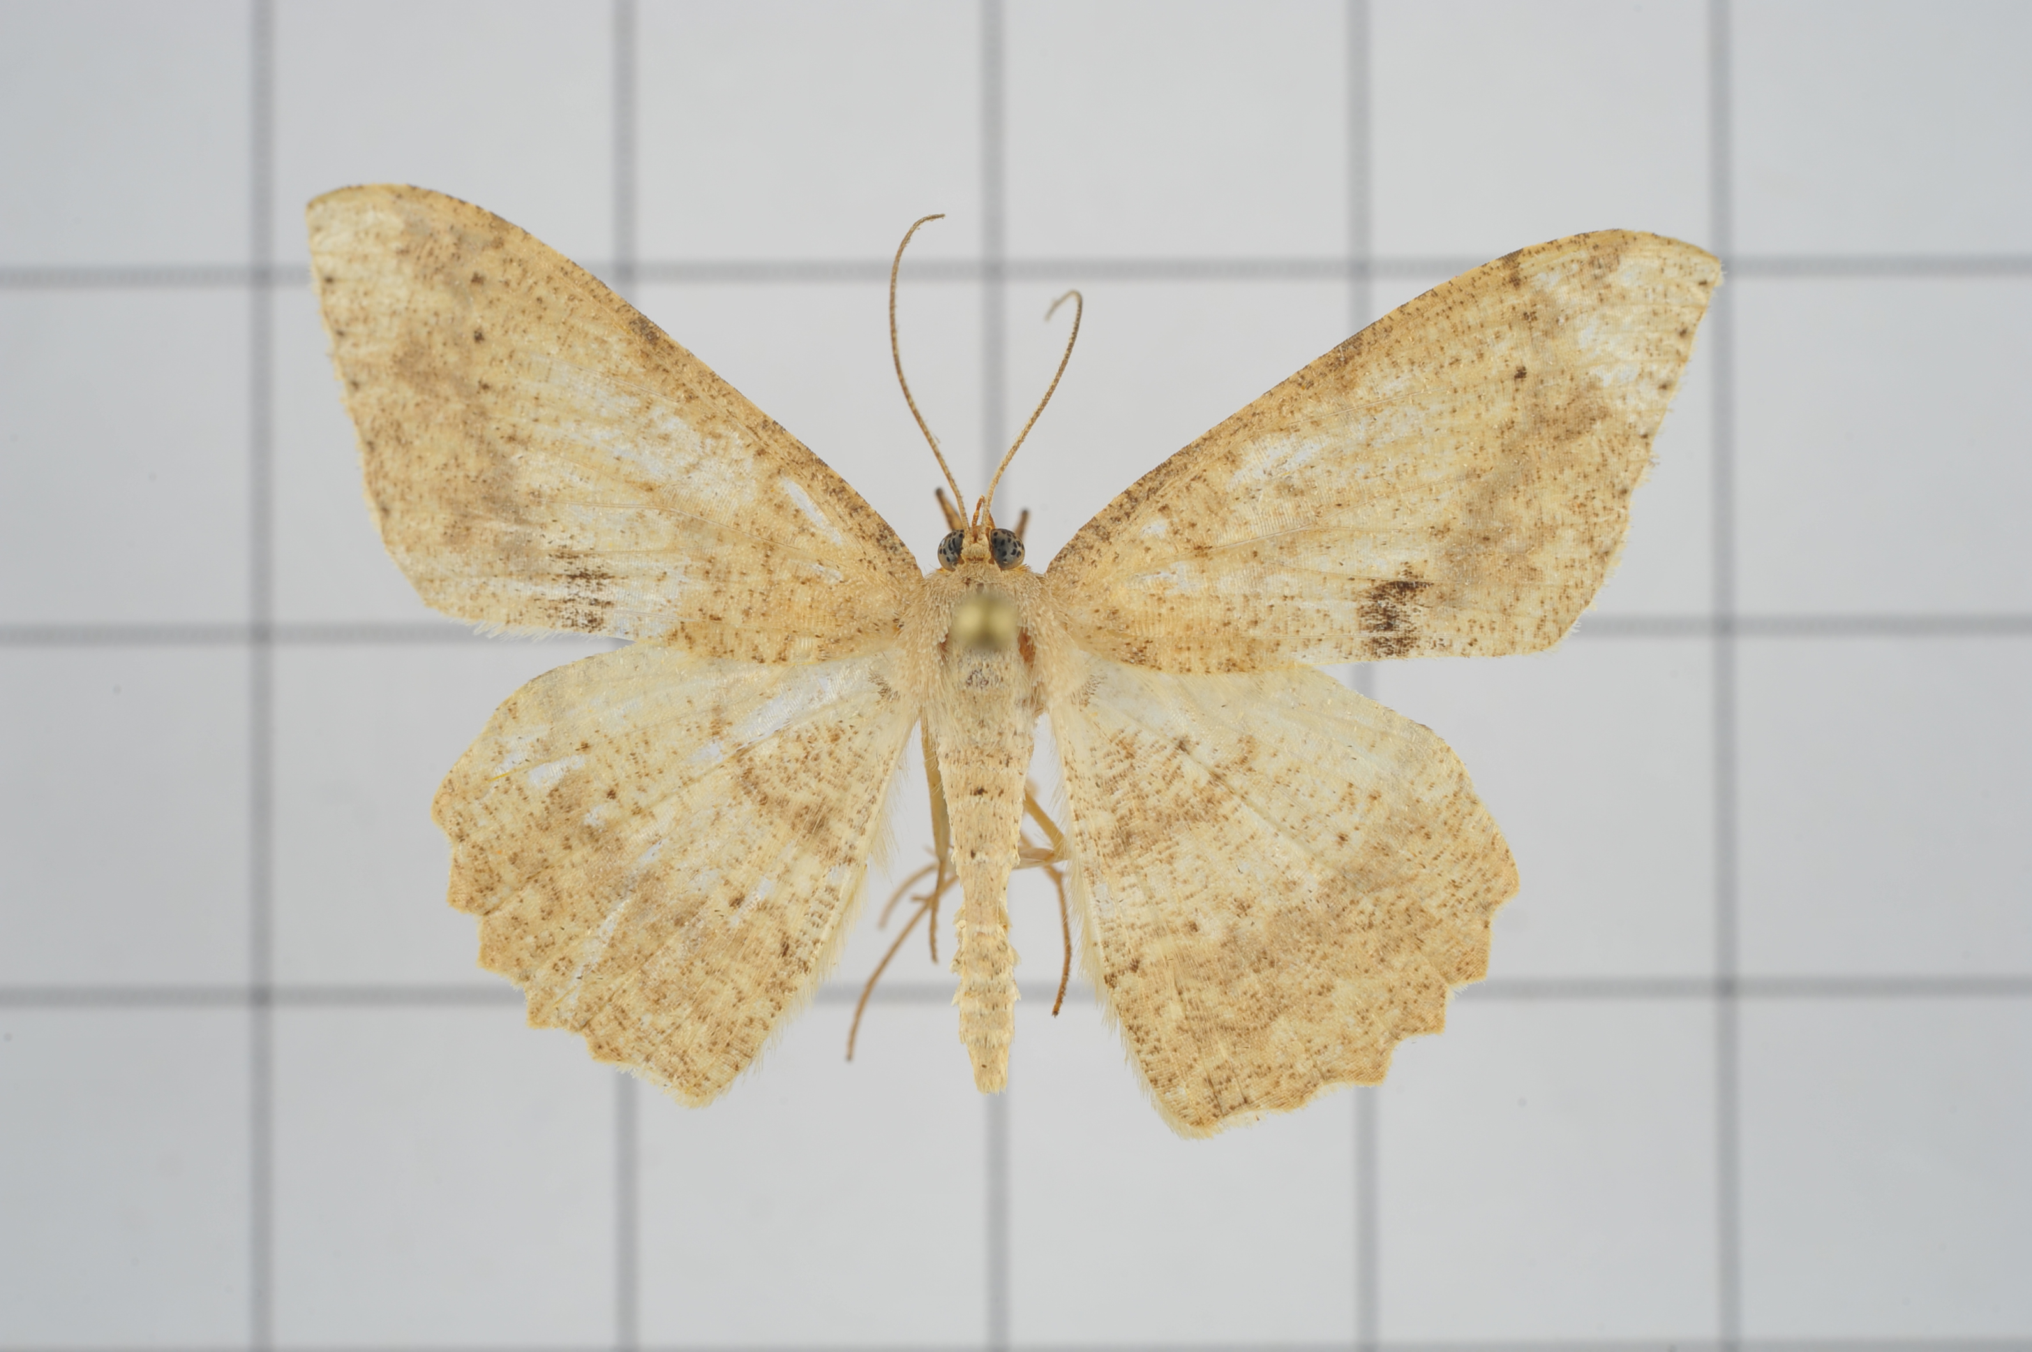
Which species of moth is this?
Luxiaria mitorrhaphes
